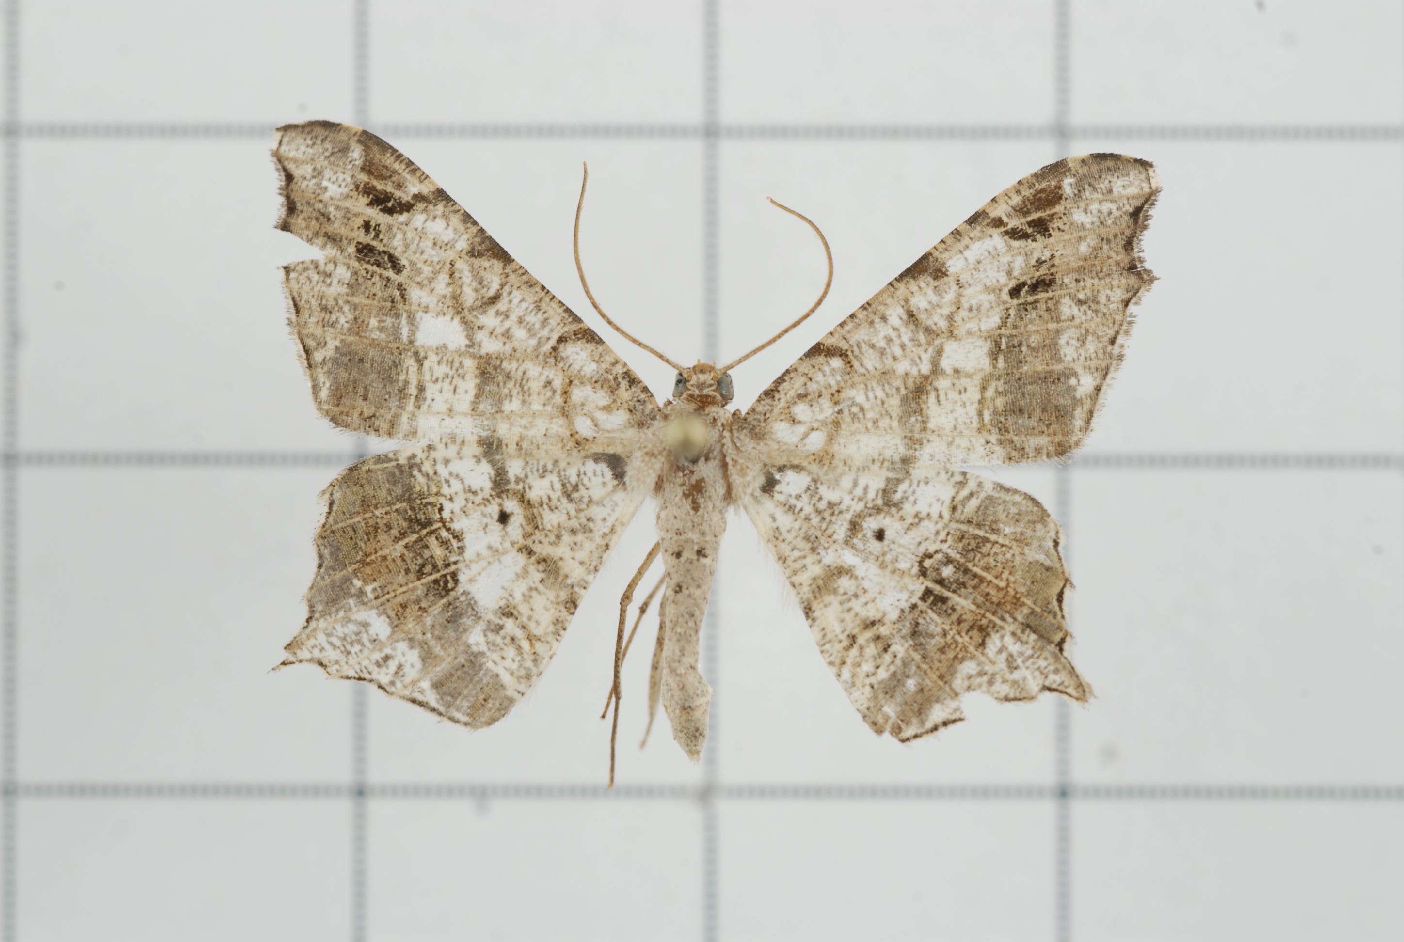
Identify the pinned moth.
Chiasmia emersaria
